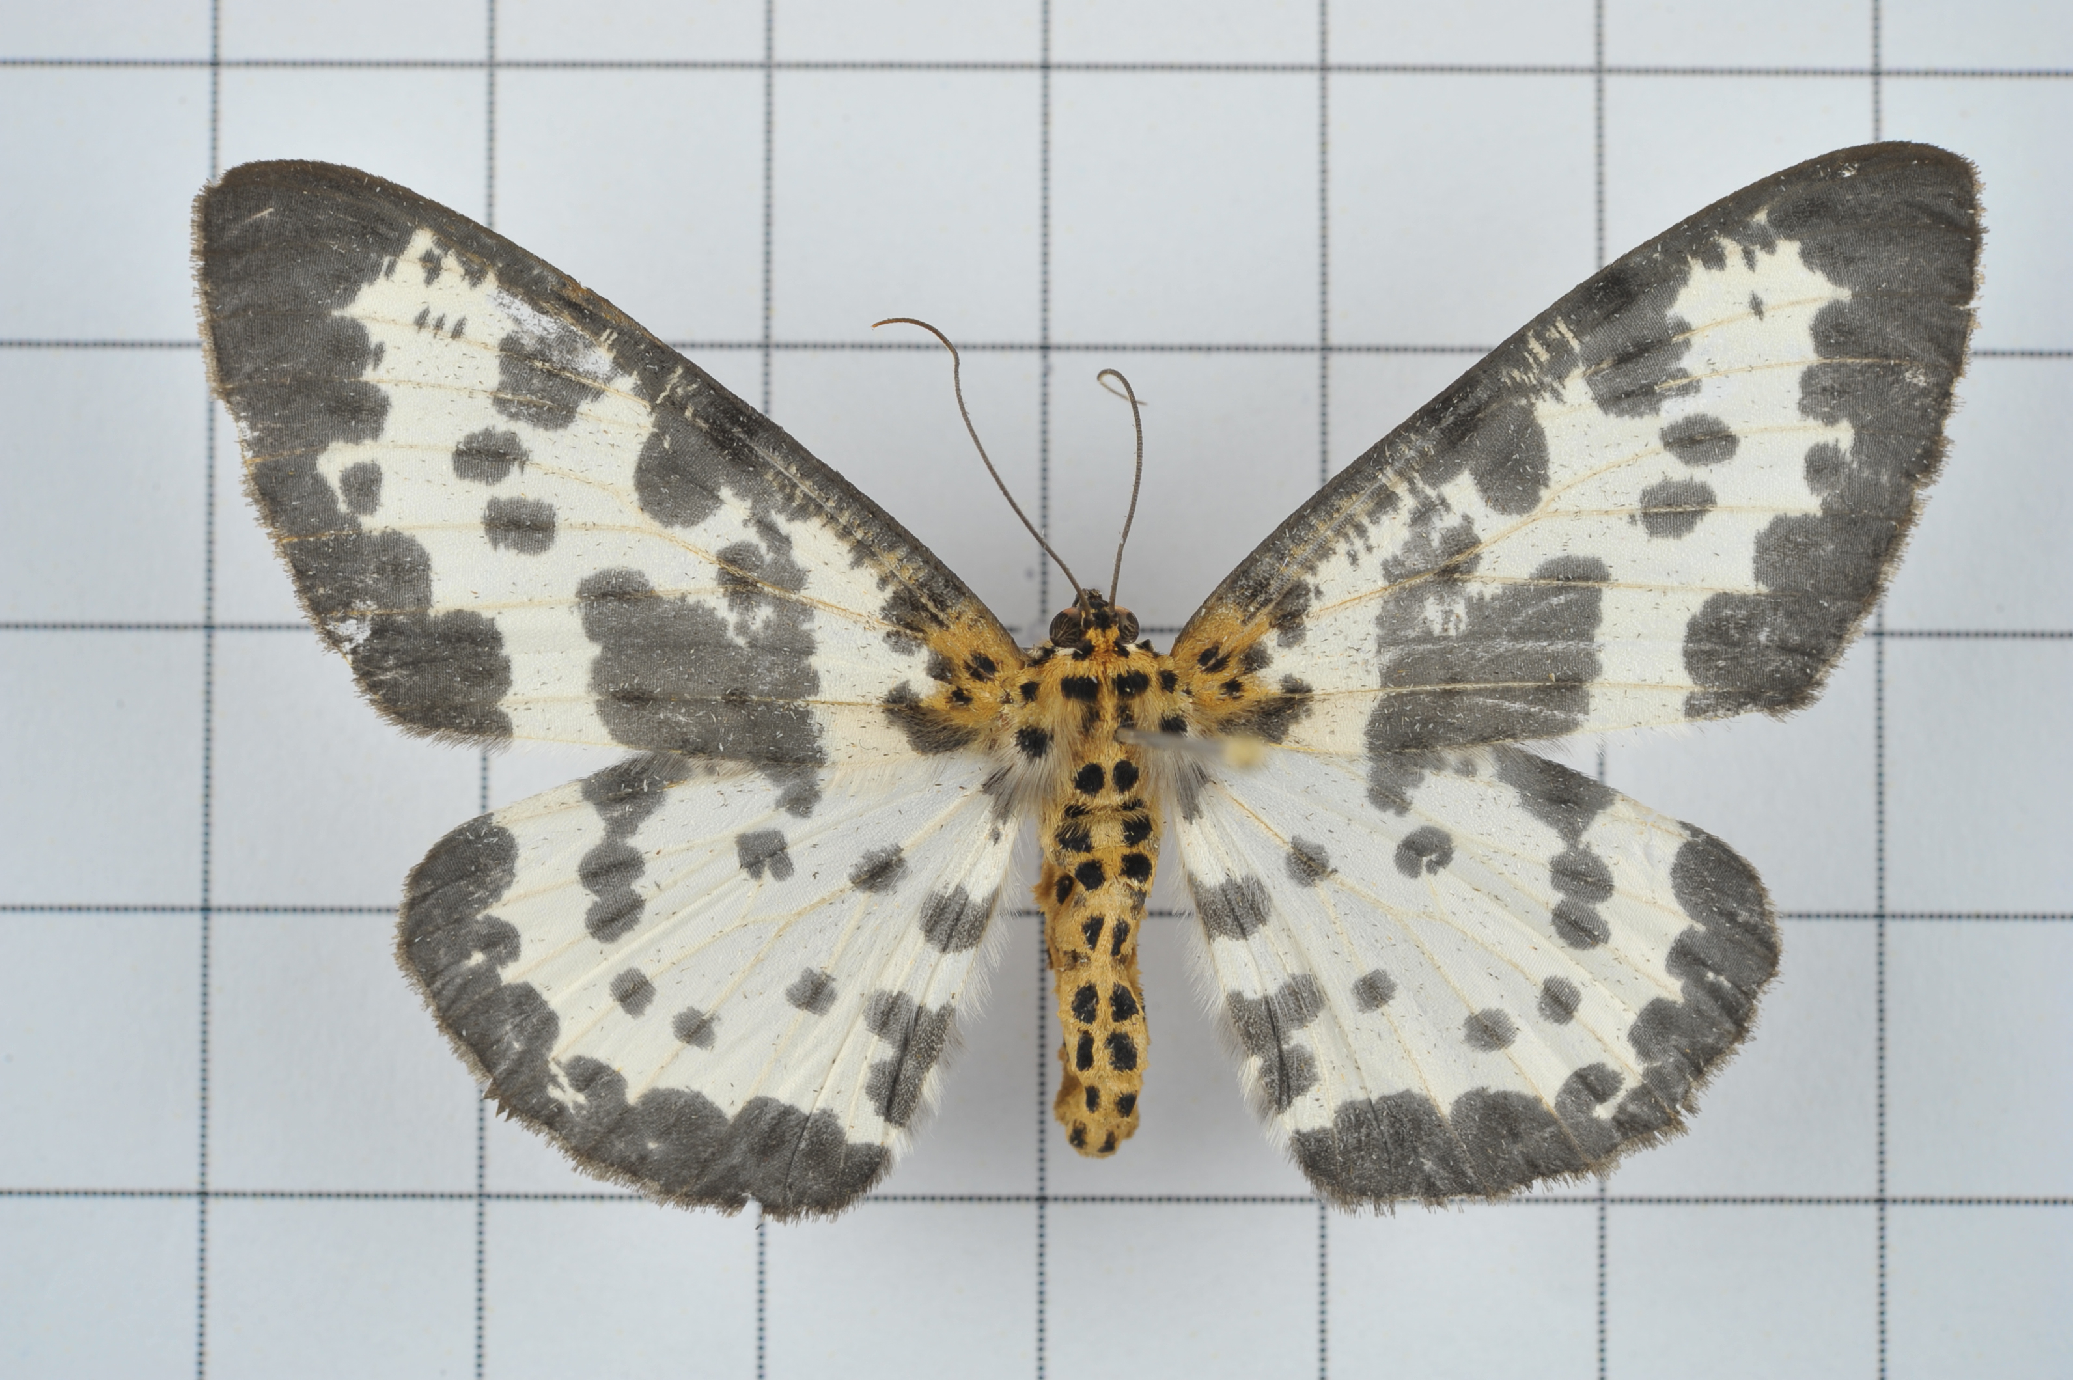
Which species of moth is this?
Percnia longitermen
